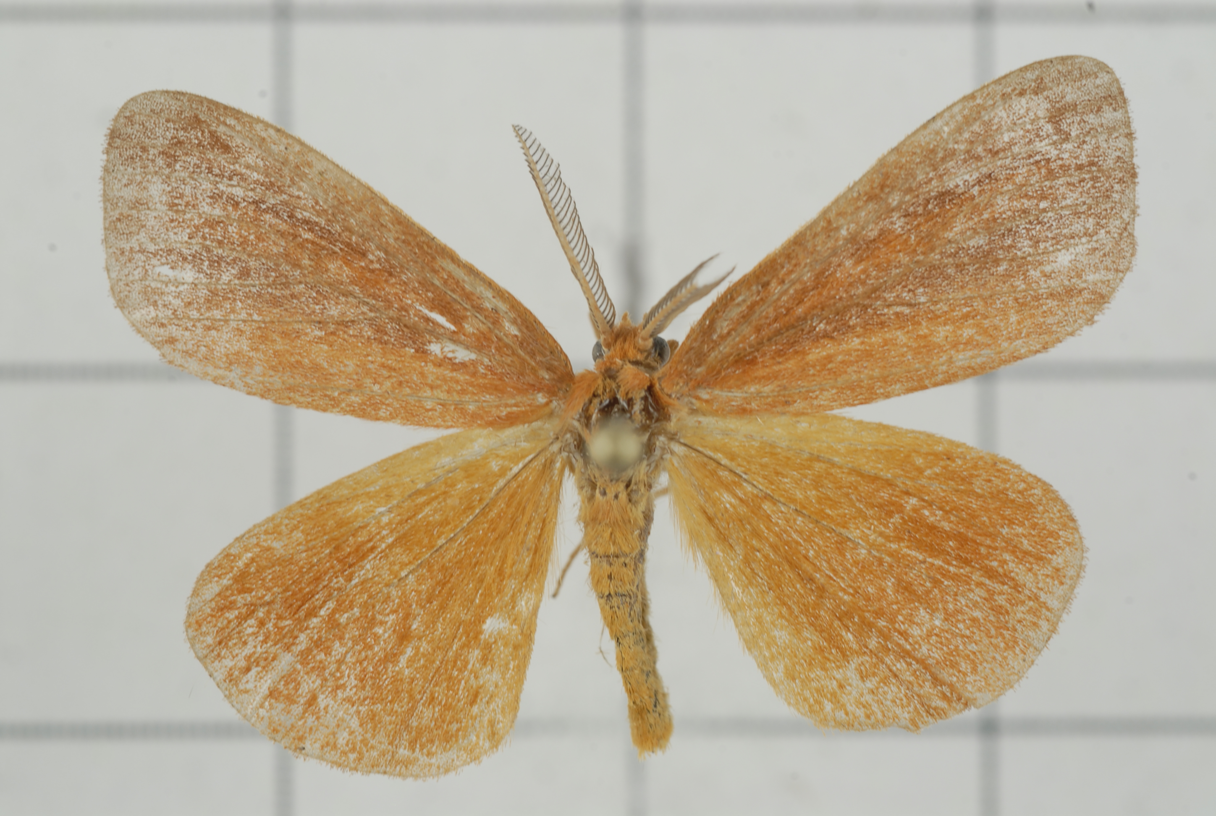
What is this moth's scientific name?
Pantana substrigosa
